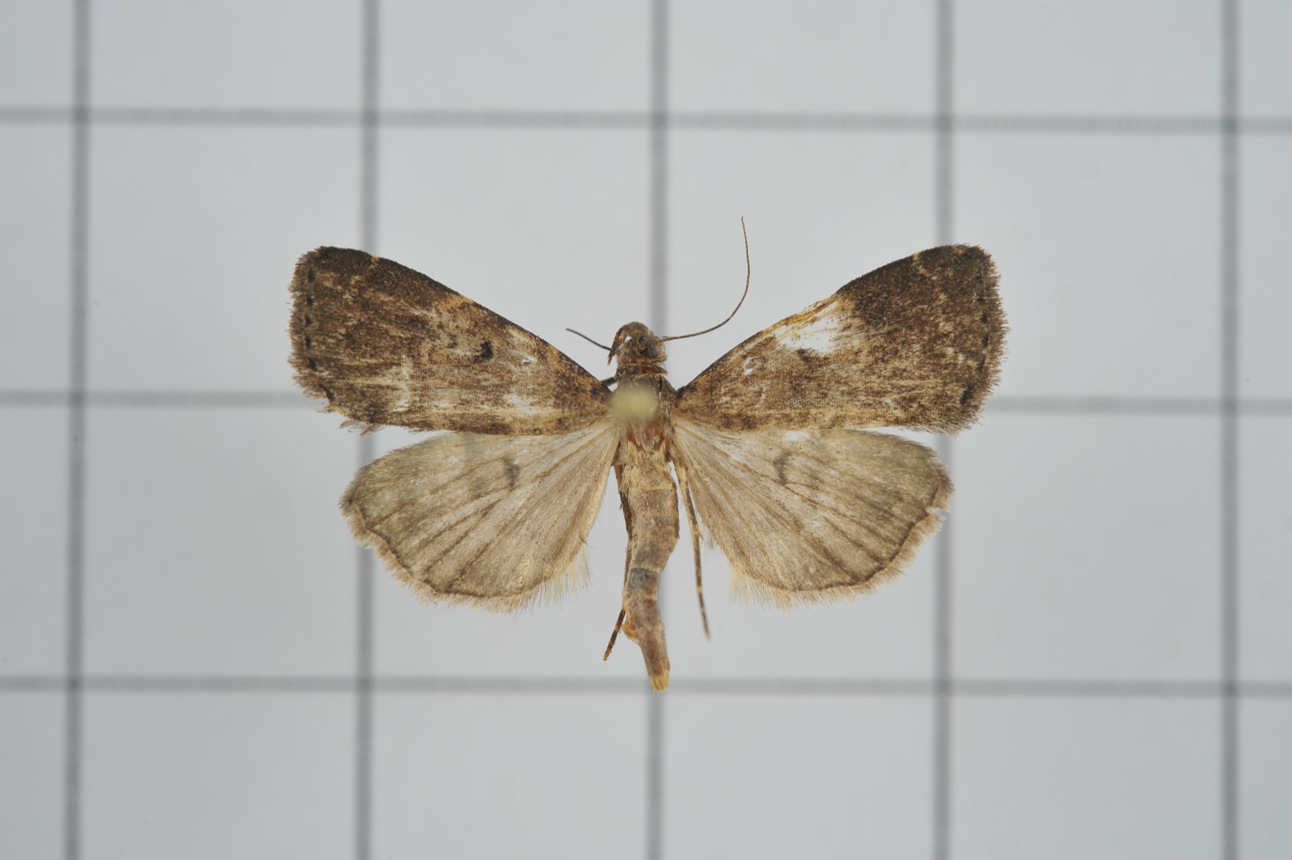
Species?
Hydrillodes nilgirialis
